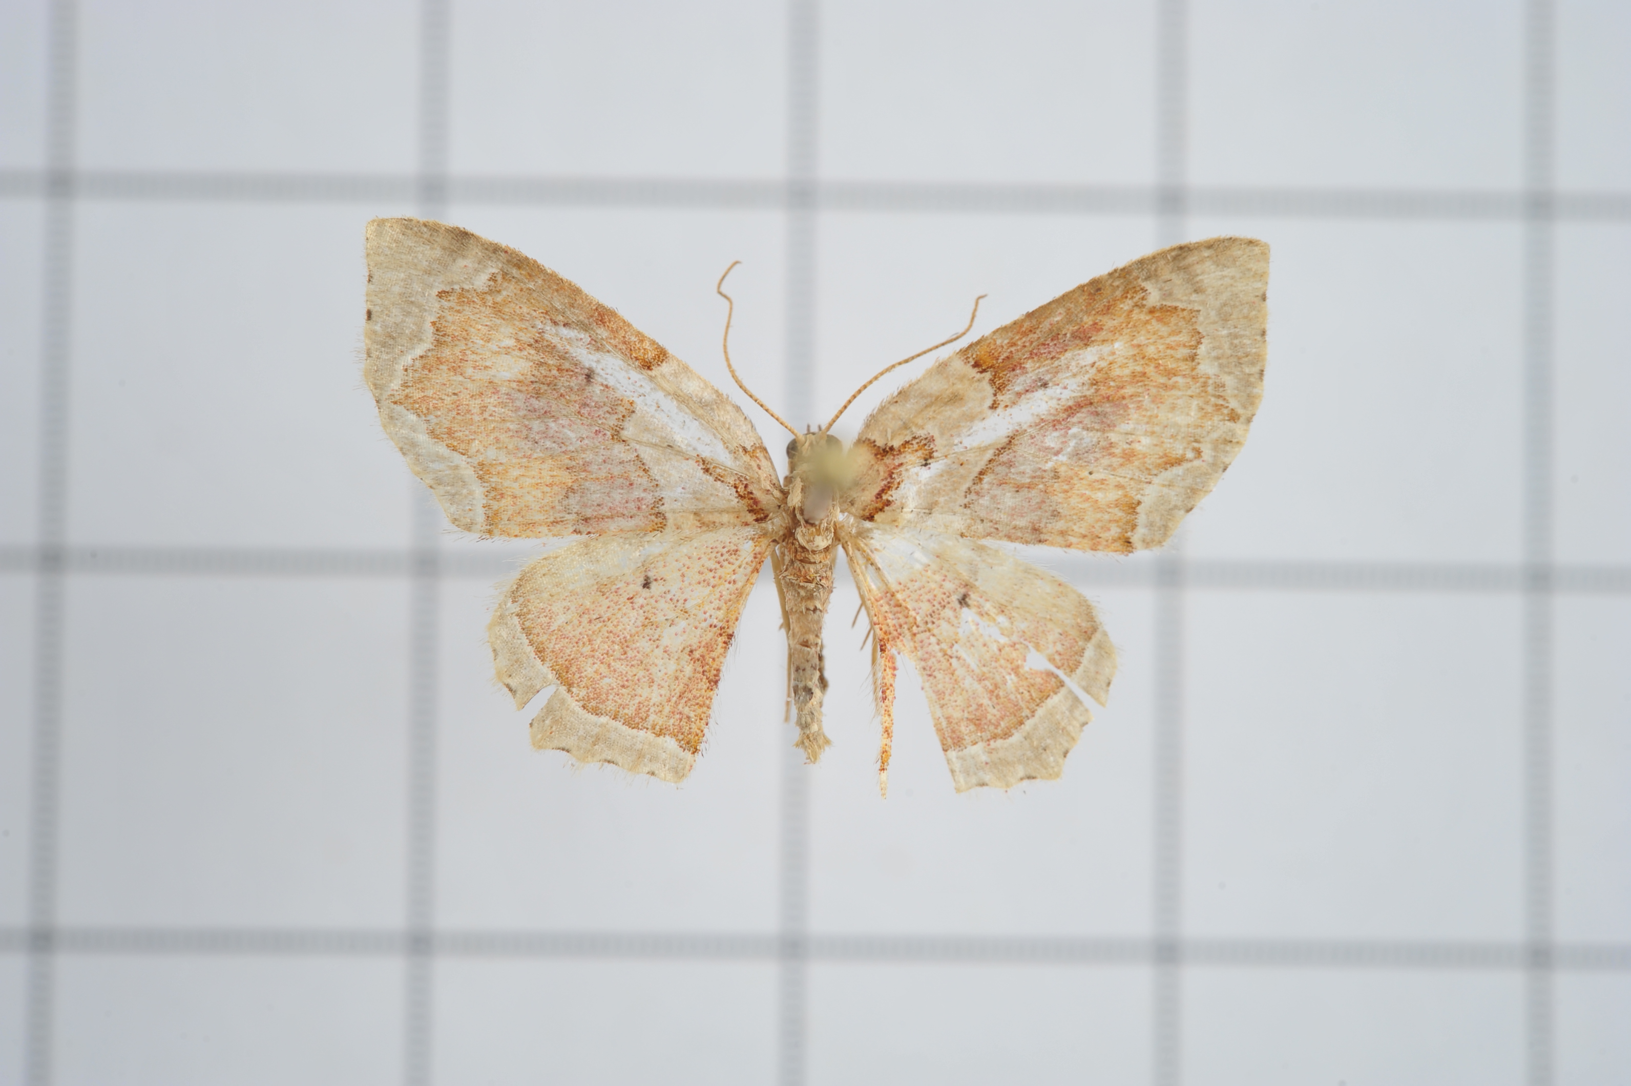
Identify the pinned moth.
Palpoctenidia phoenicosoma semilauta
